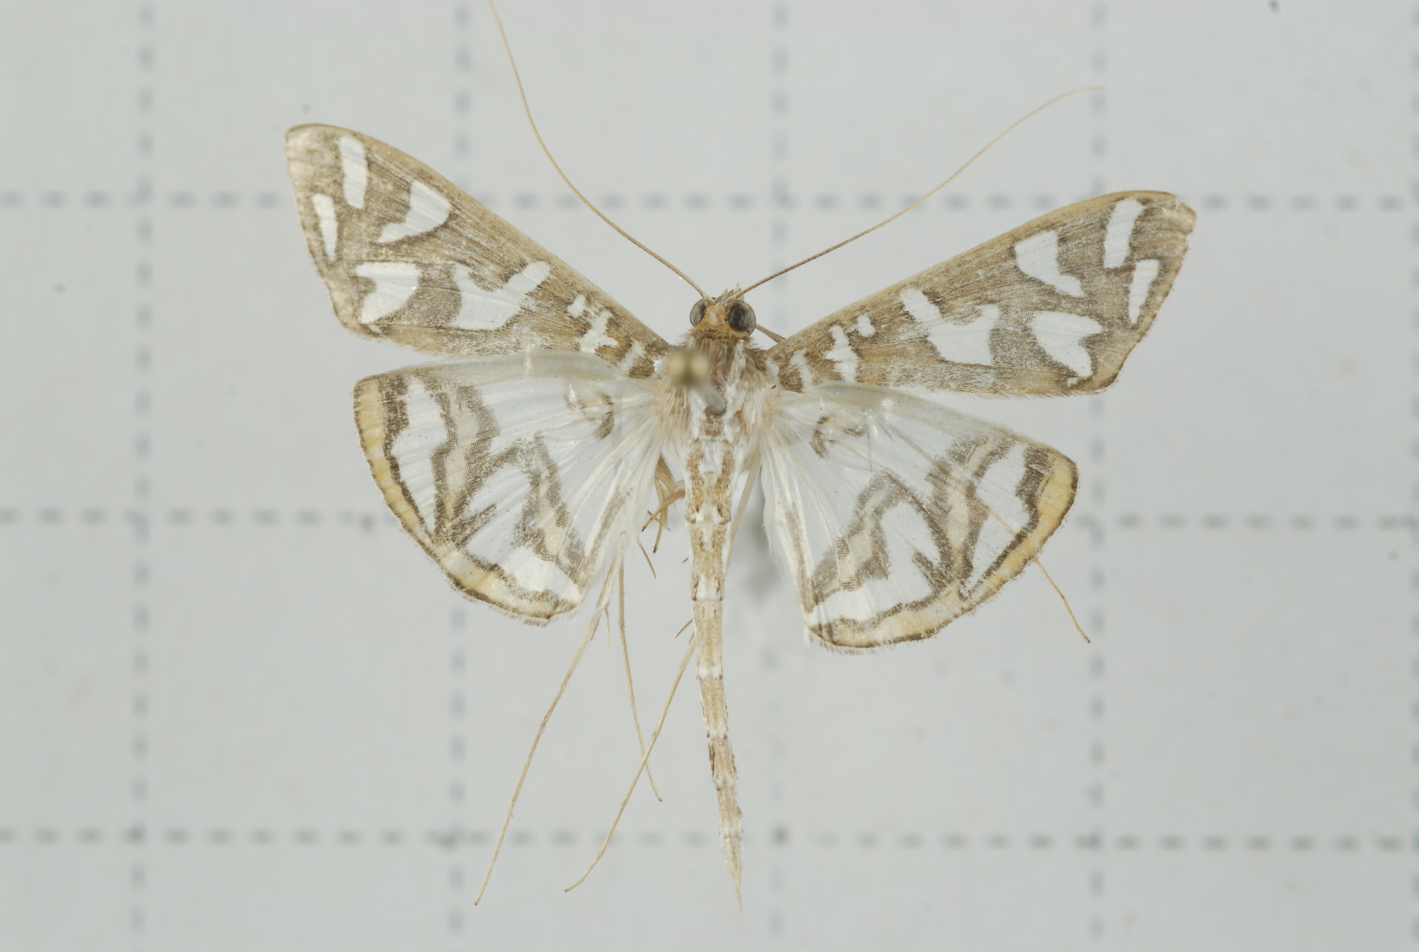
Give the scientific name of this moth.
Nausinoe perspectata
